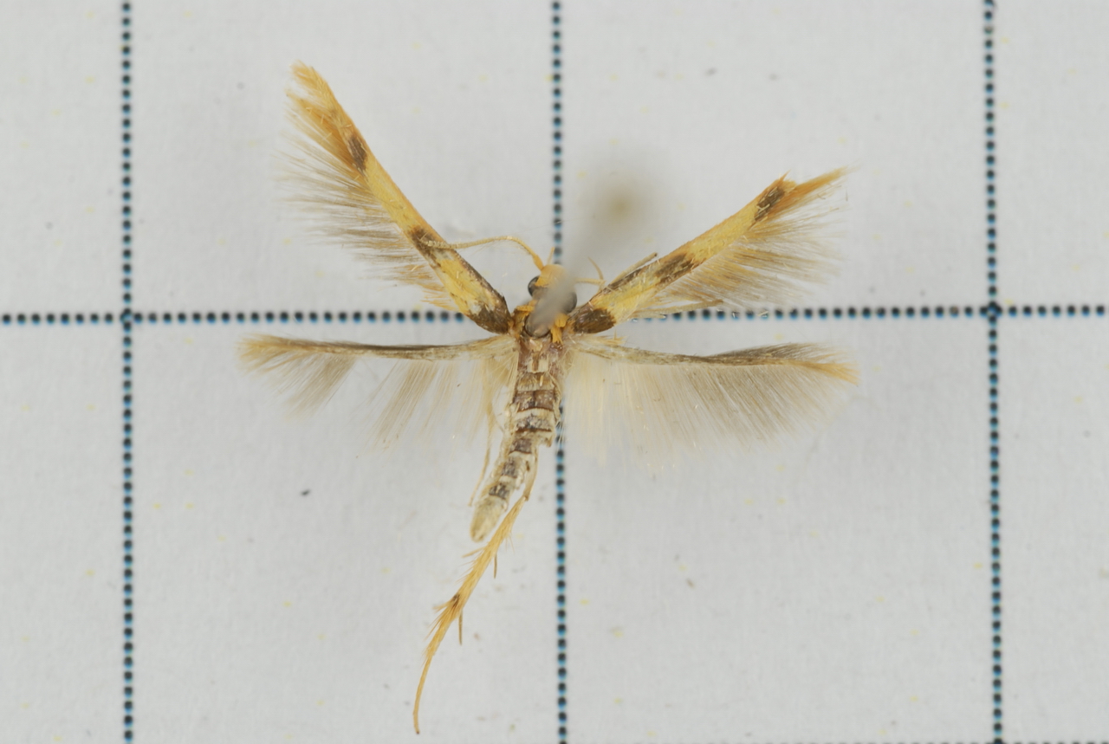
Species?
Stathmopoda fusciumeraris
